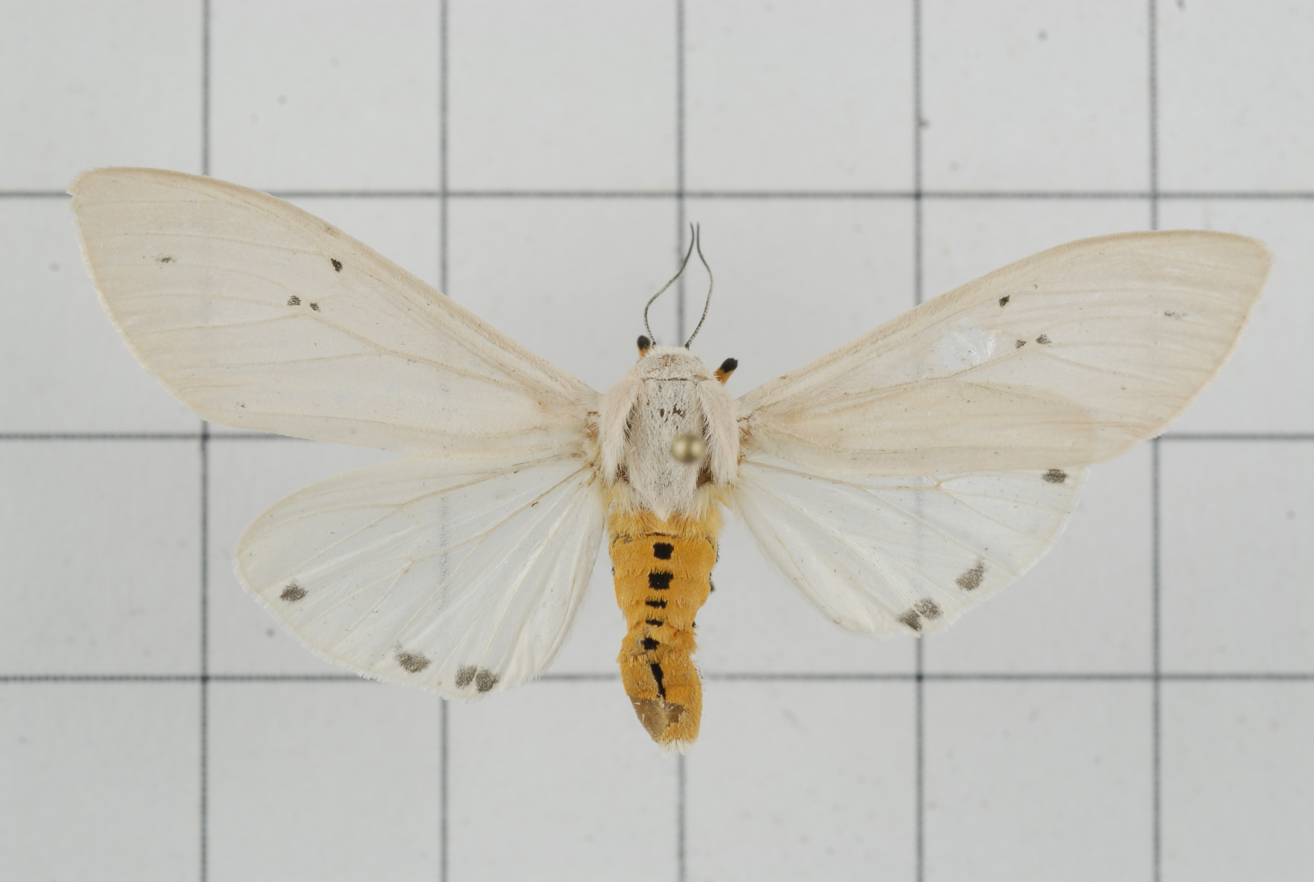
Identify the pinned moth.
Creatonotos transiens koni
